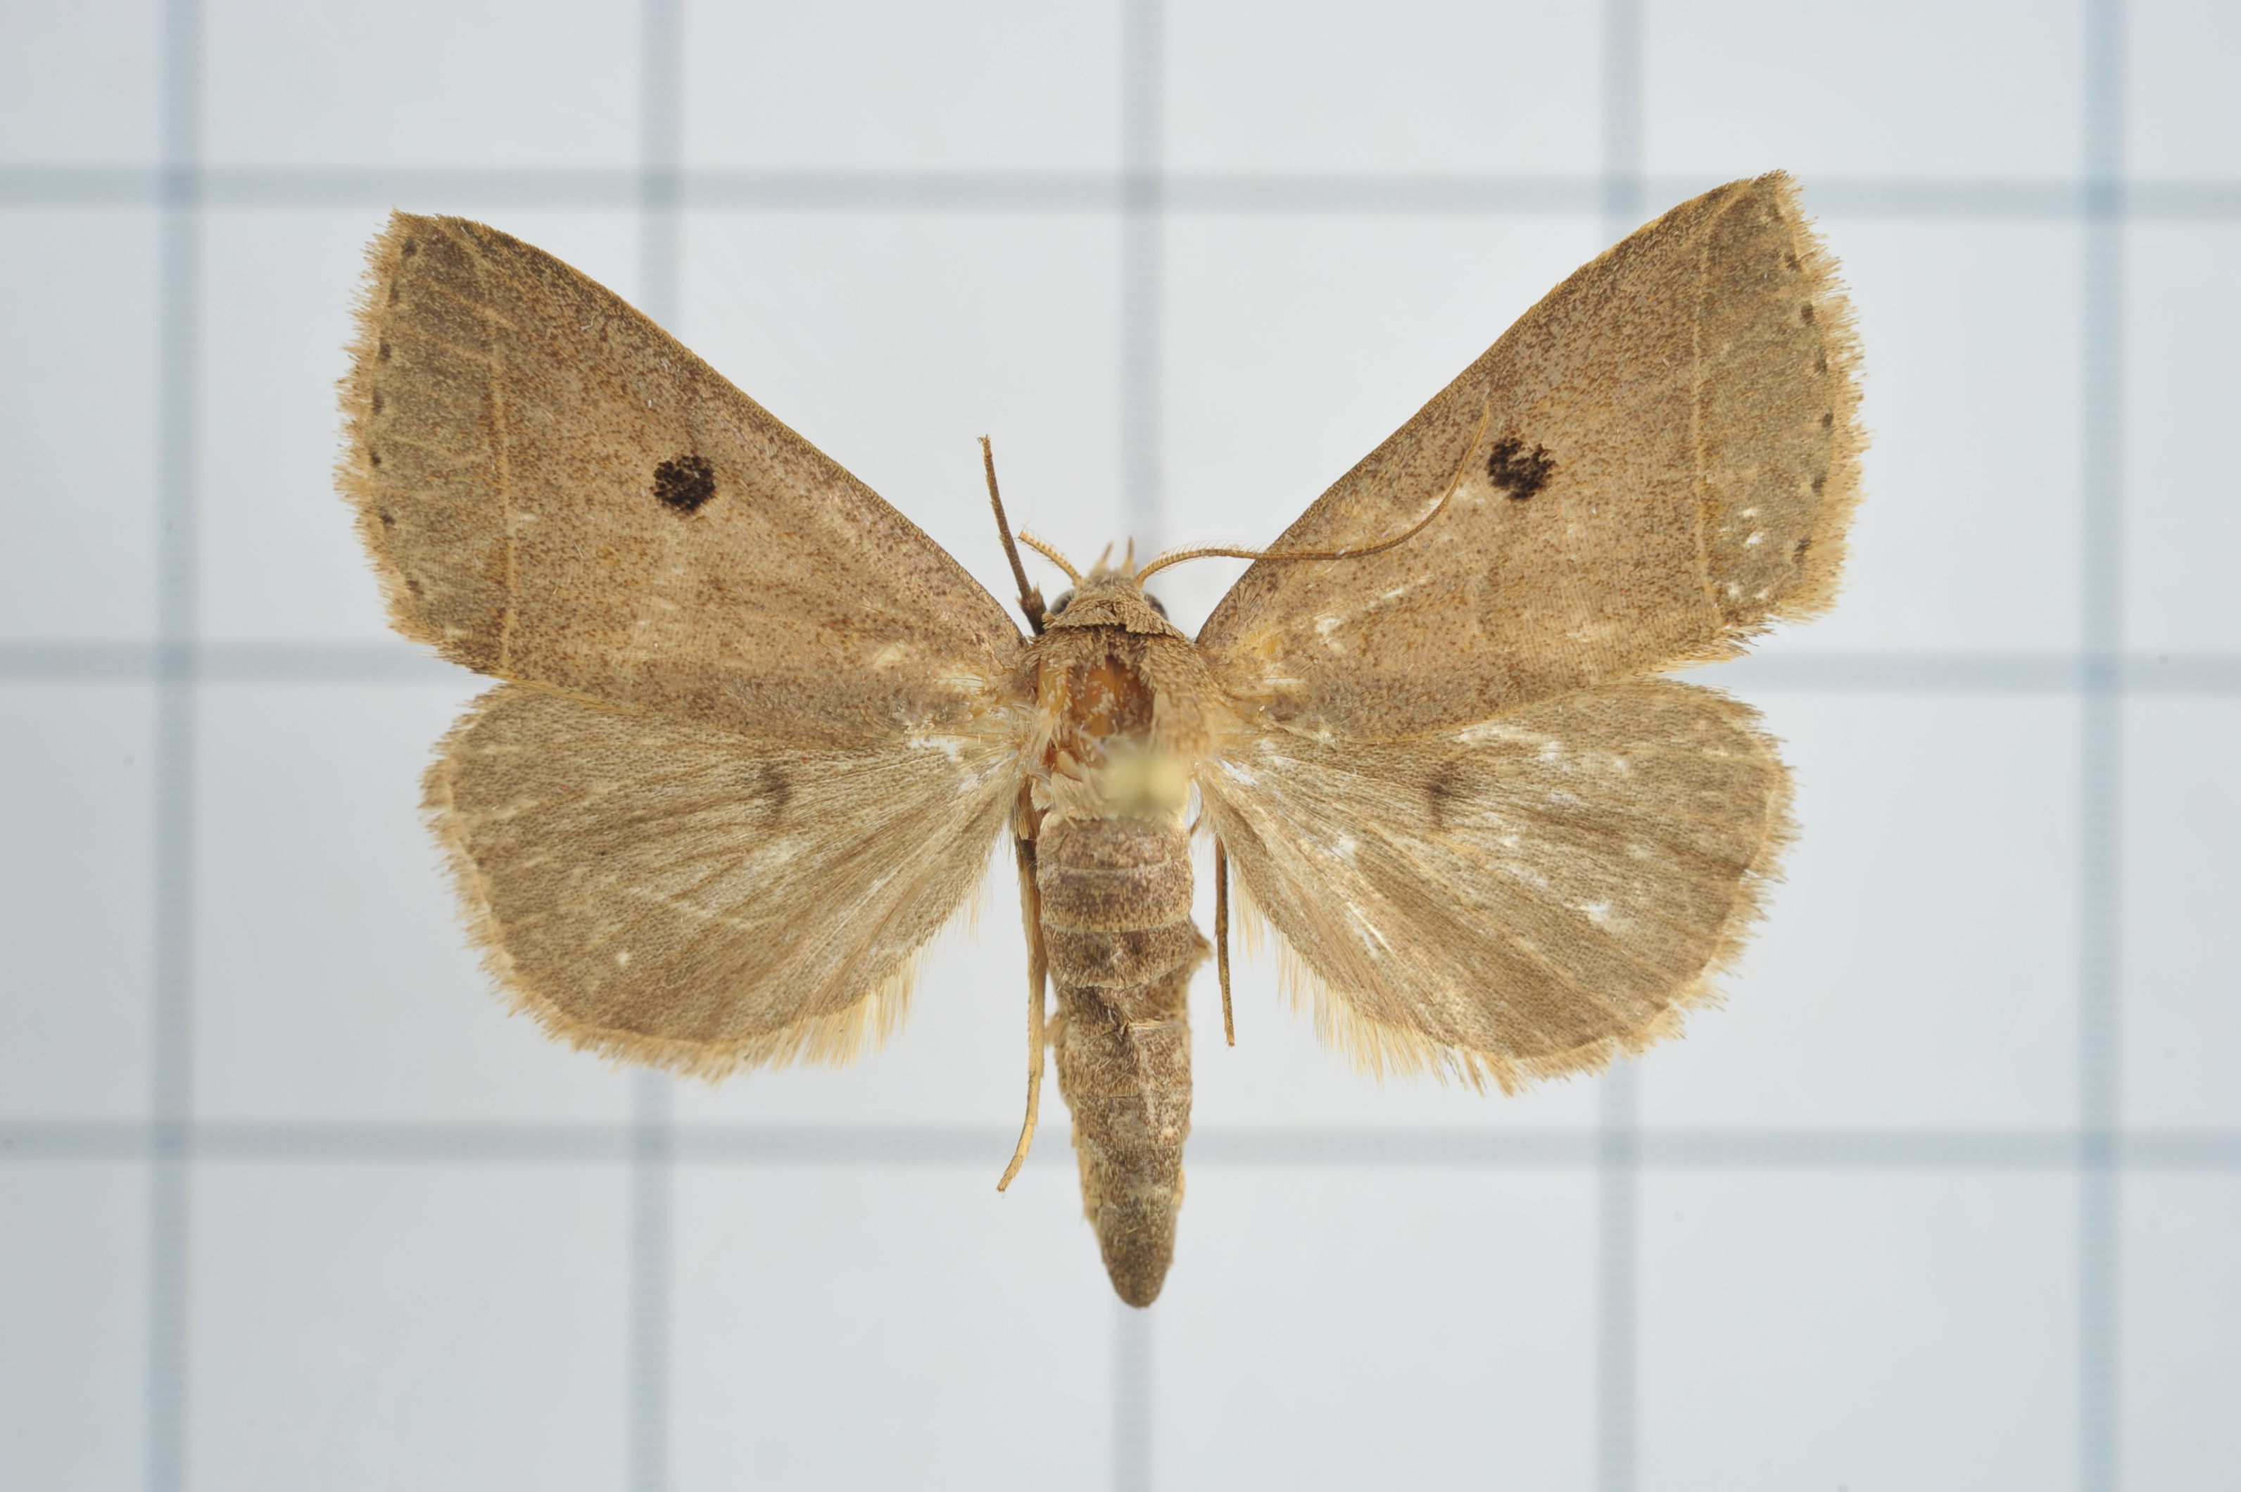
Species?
Bocula caradrinoides
